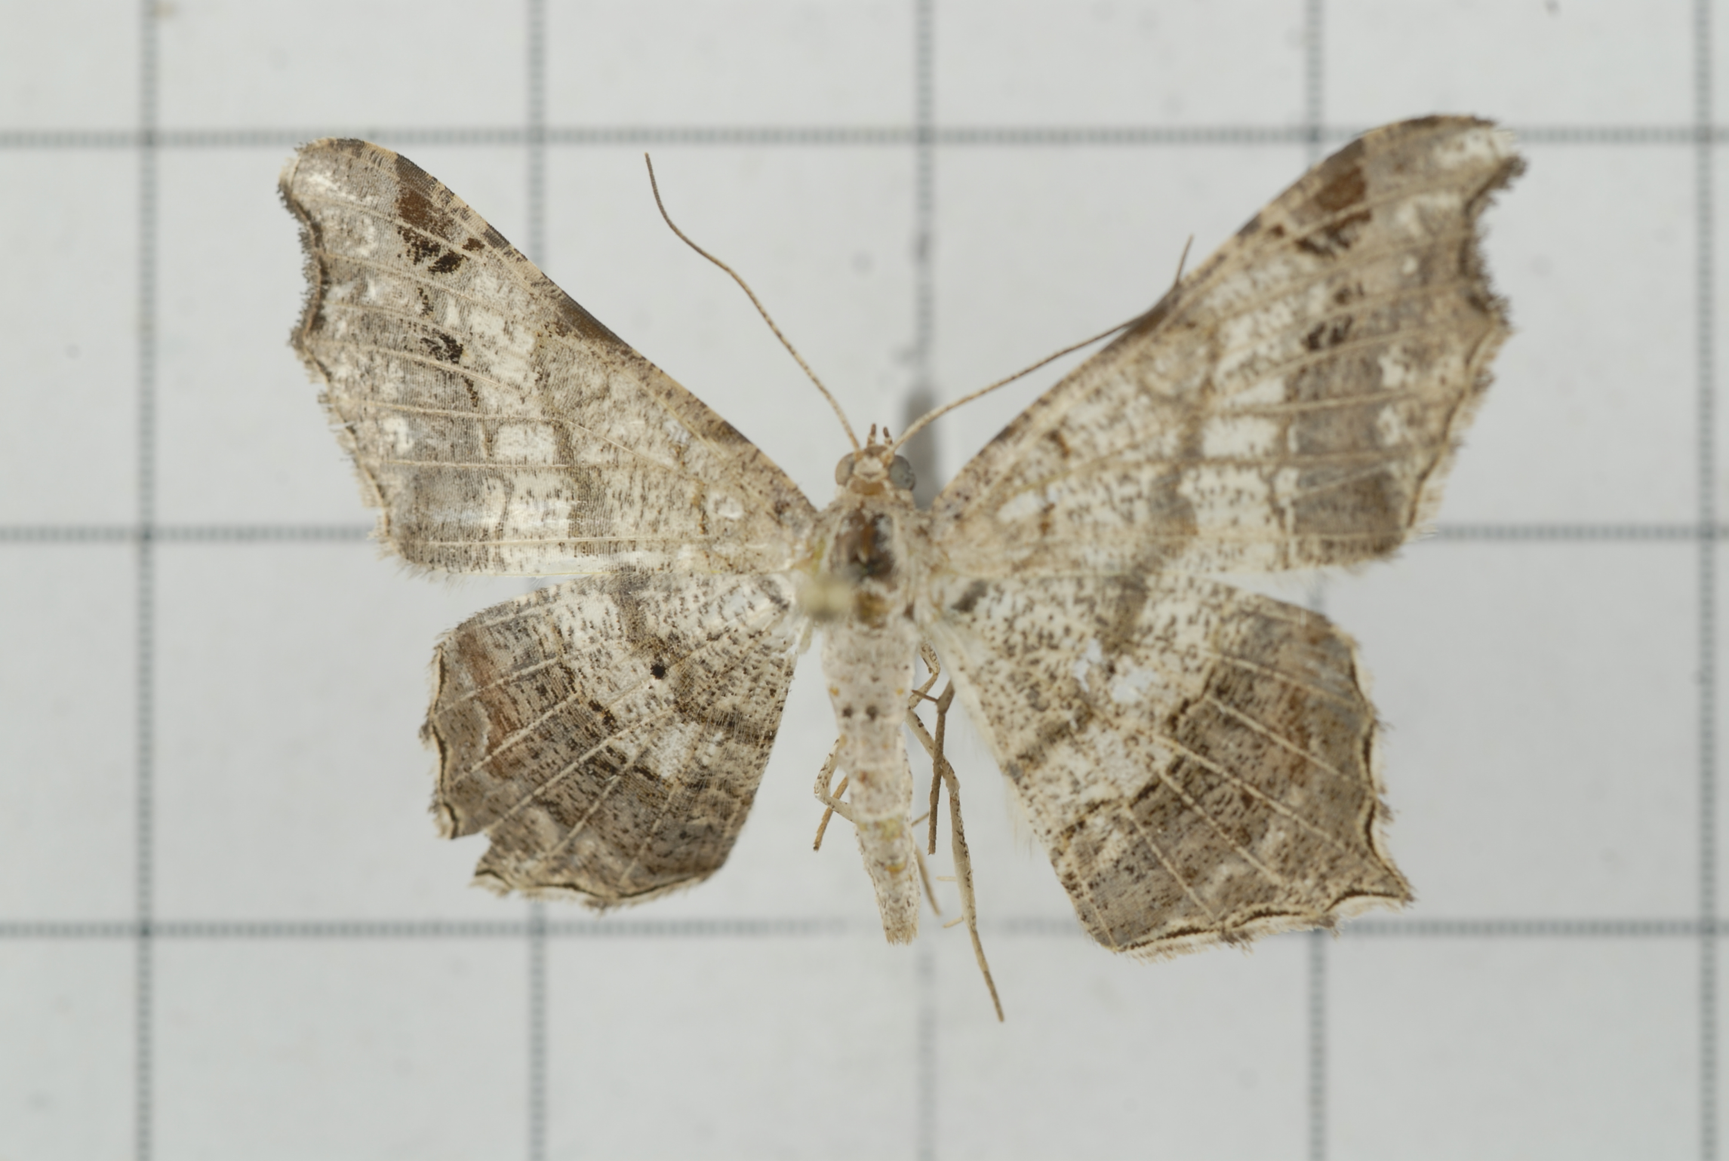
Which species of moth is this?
Chiasmia emersaria
